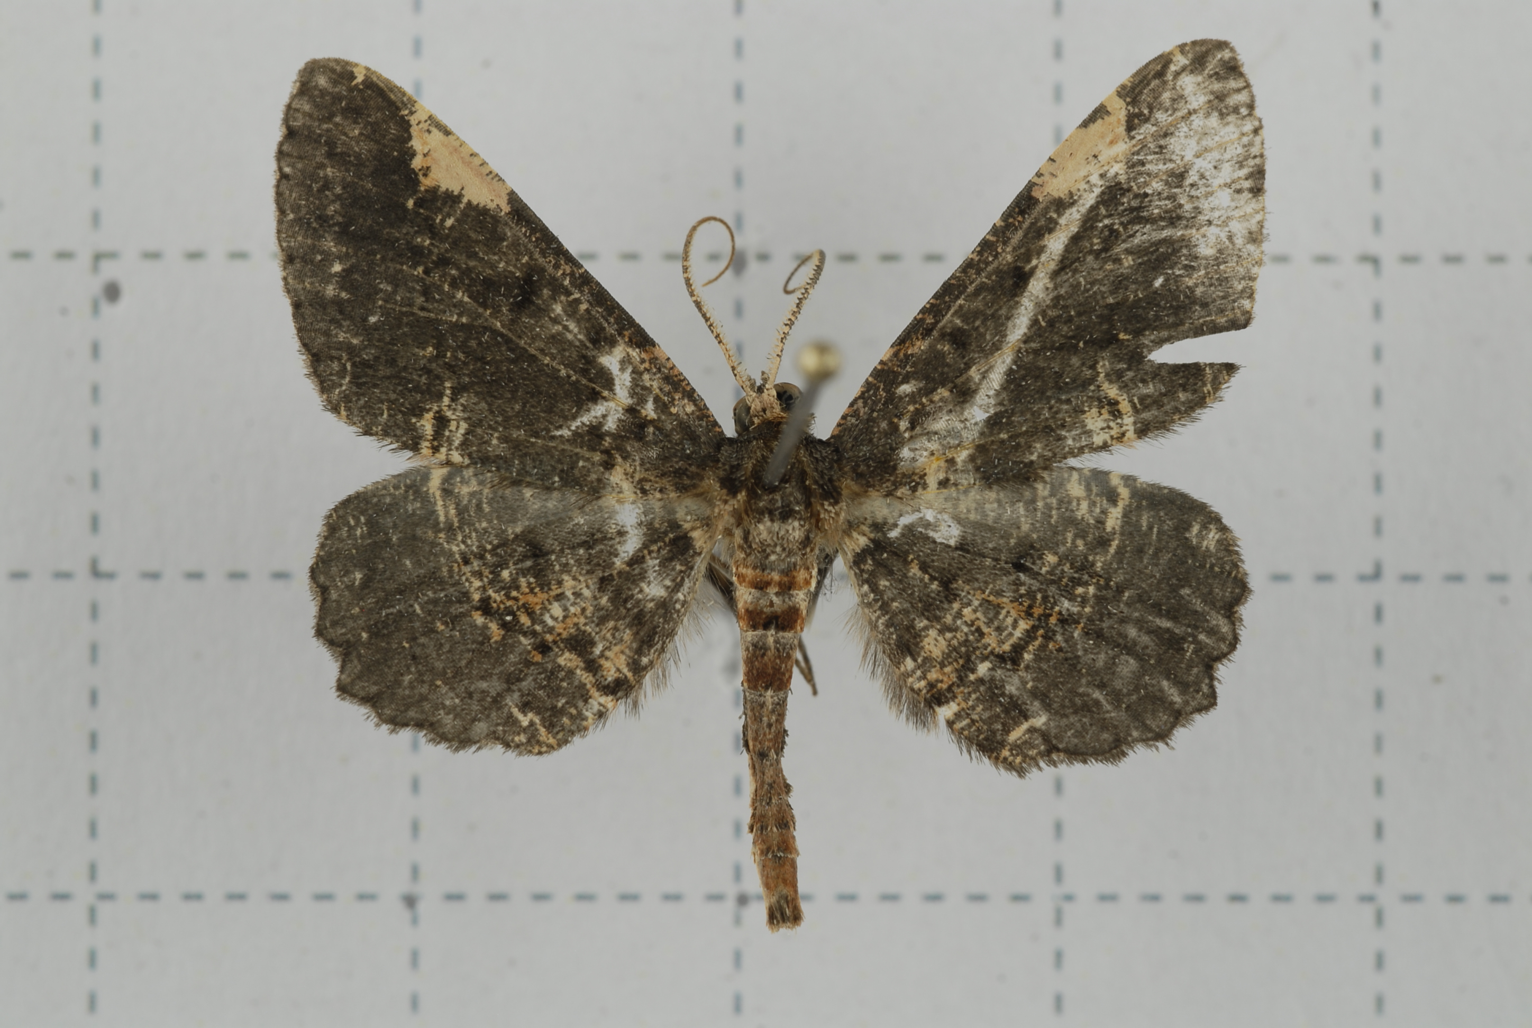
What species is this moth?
Abaciscus changi
